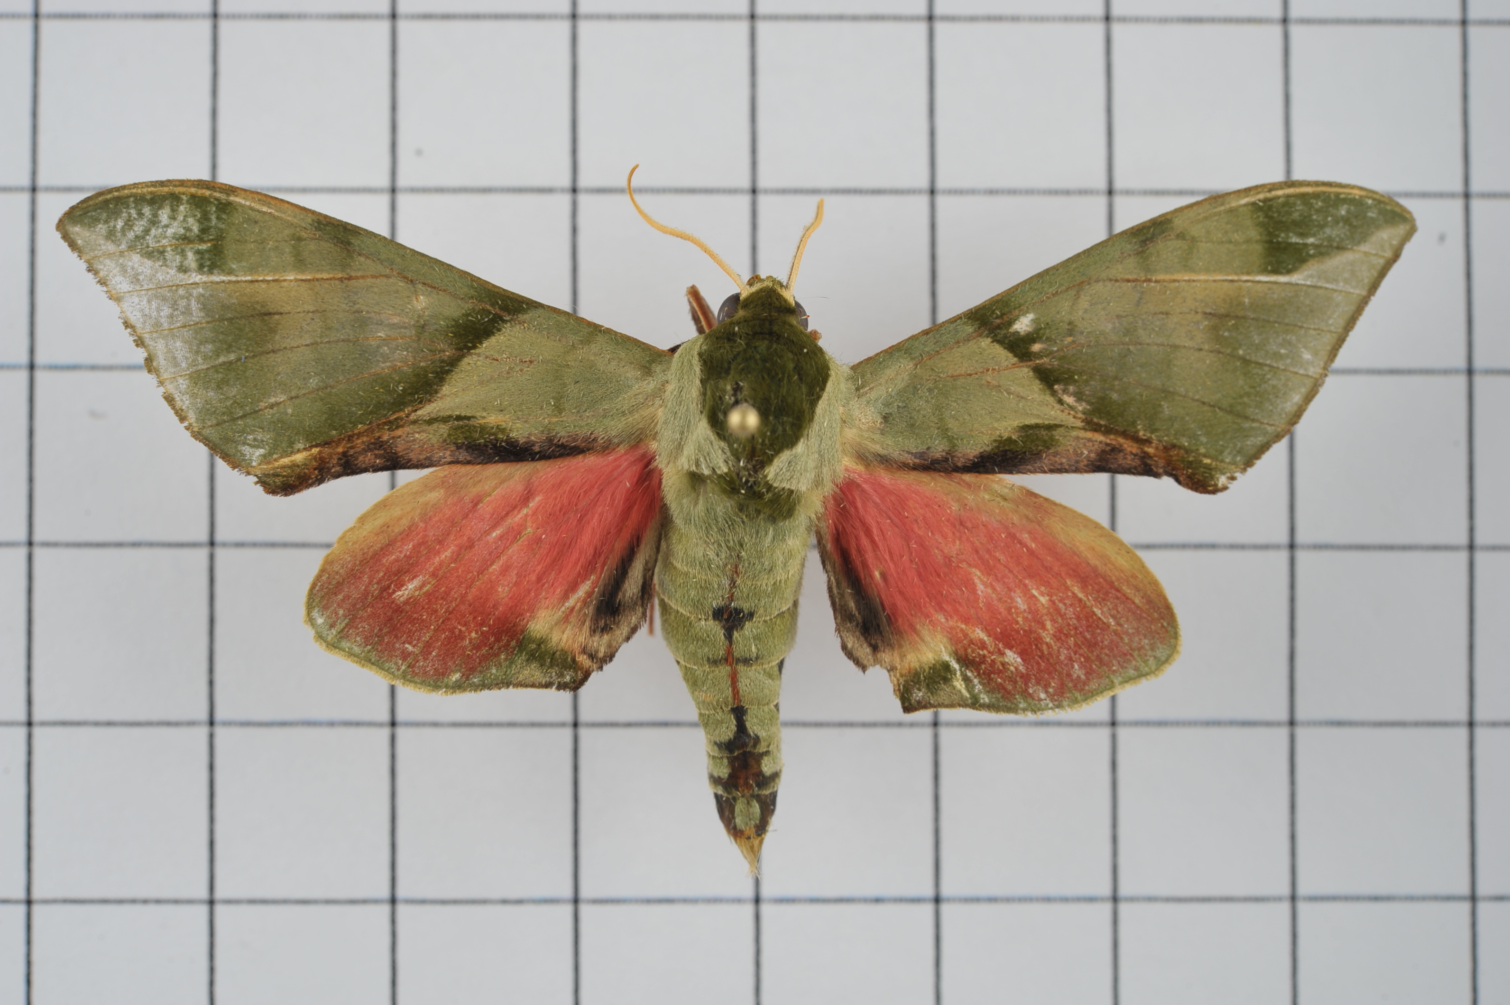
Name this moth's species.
Callambulyx tatarinovii formosana
